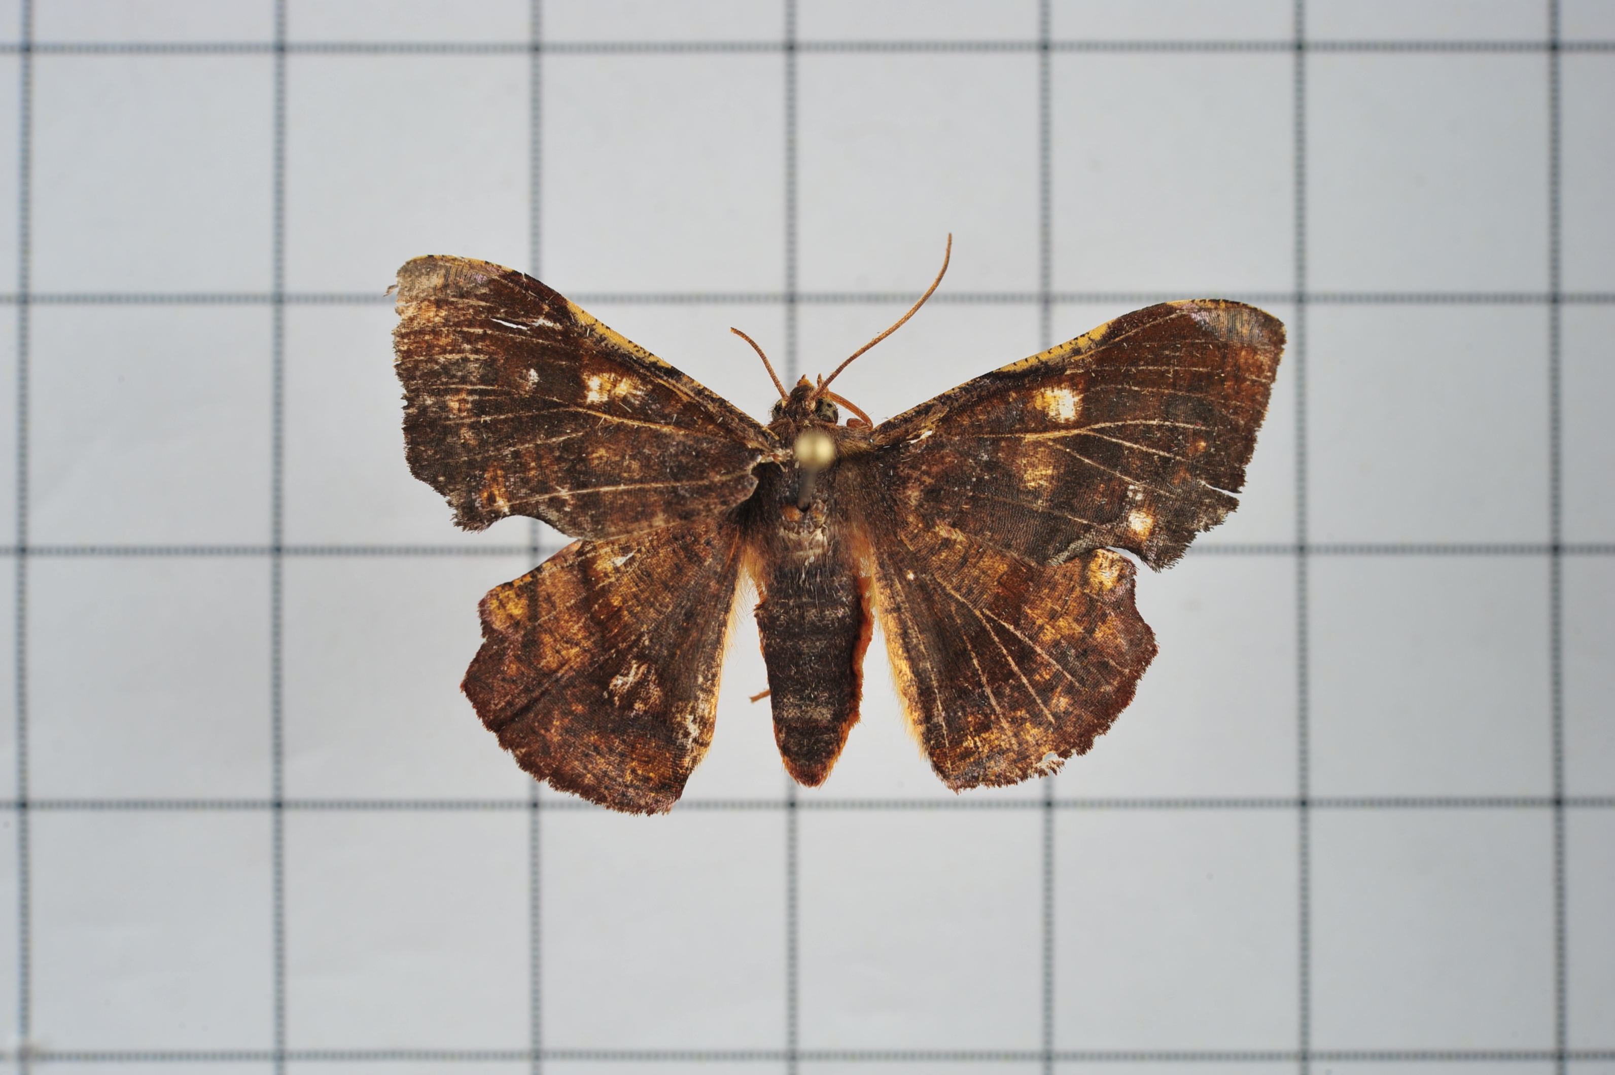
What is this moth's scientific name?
Fascellina chromataria
